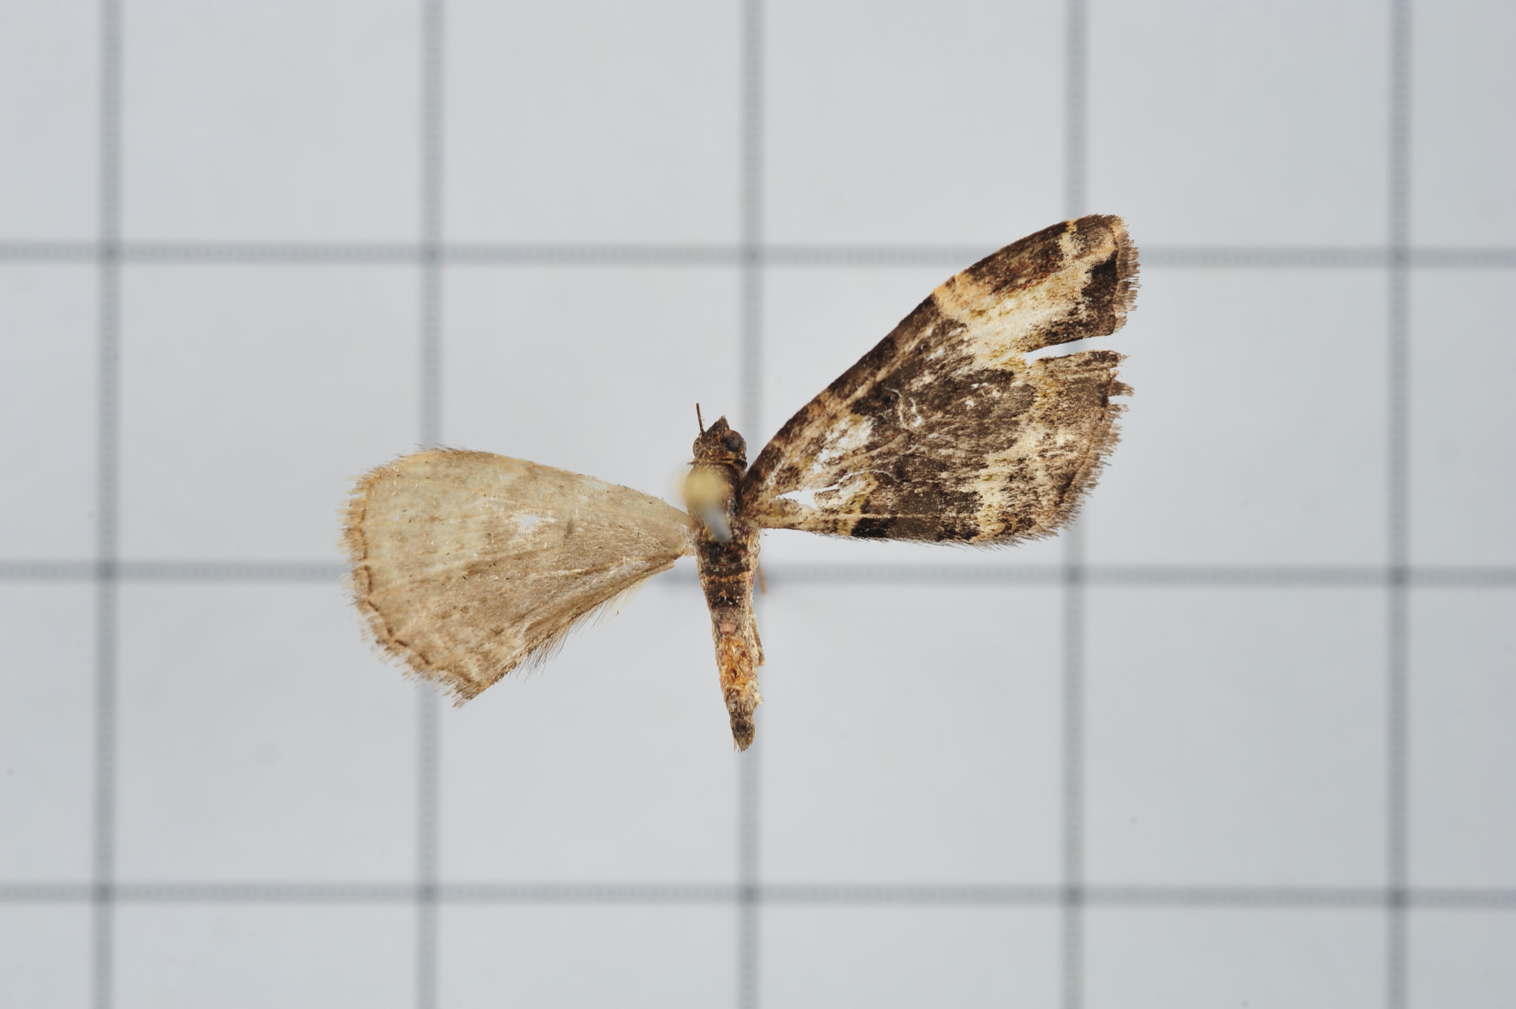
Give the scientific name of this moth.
Xanthorhoe cybele
